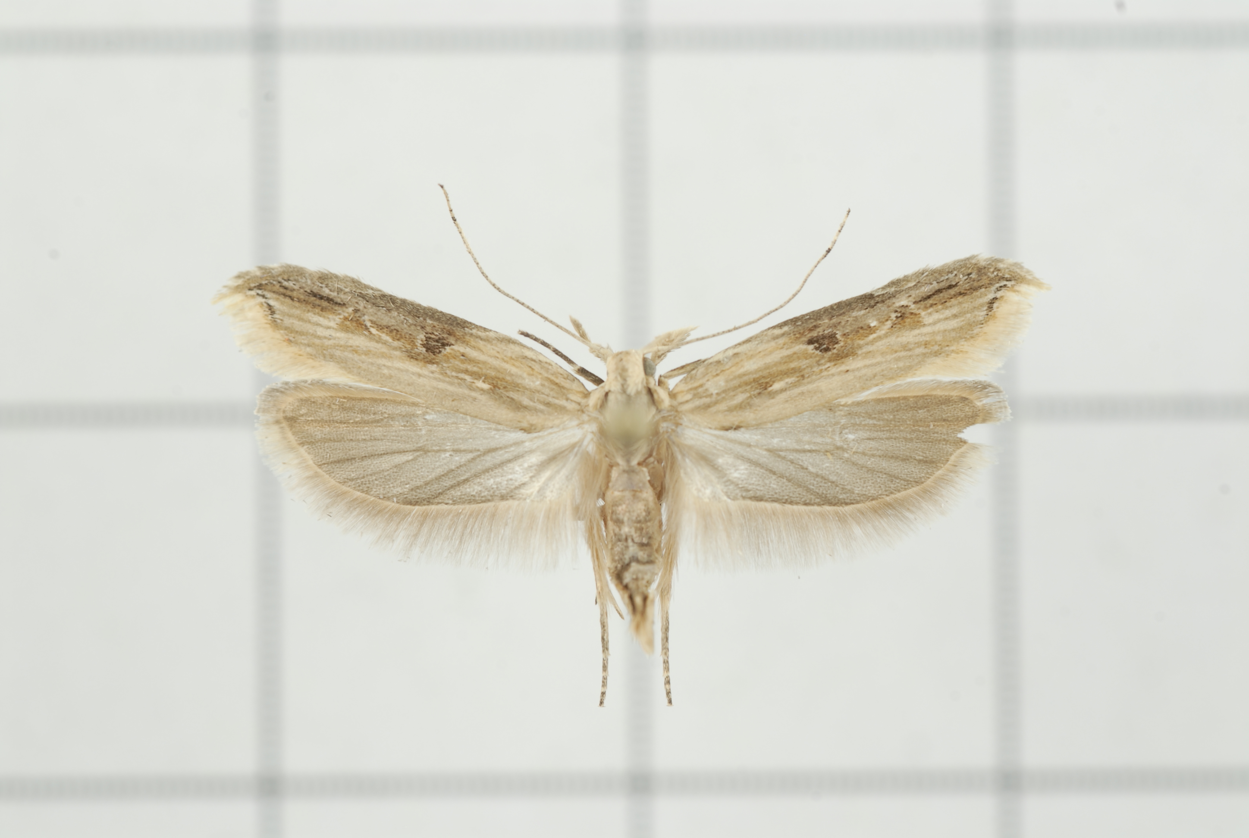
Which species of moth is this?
Paralida triannulata
